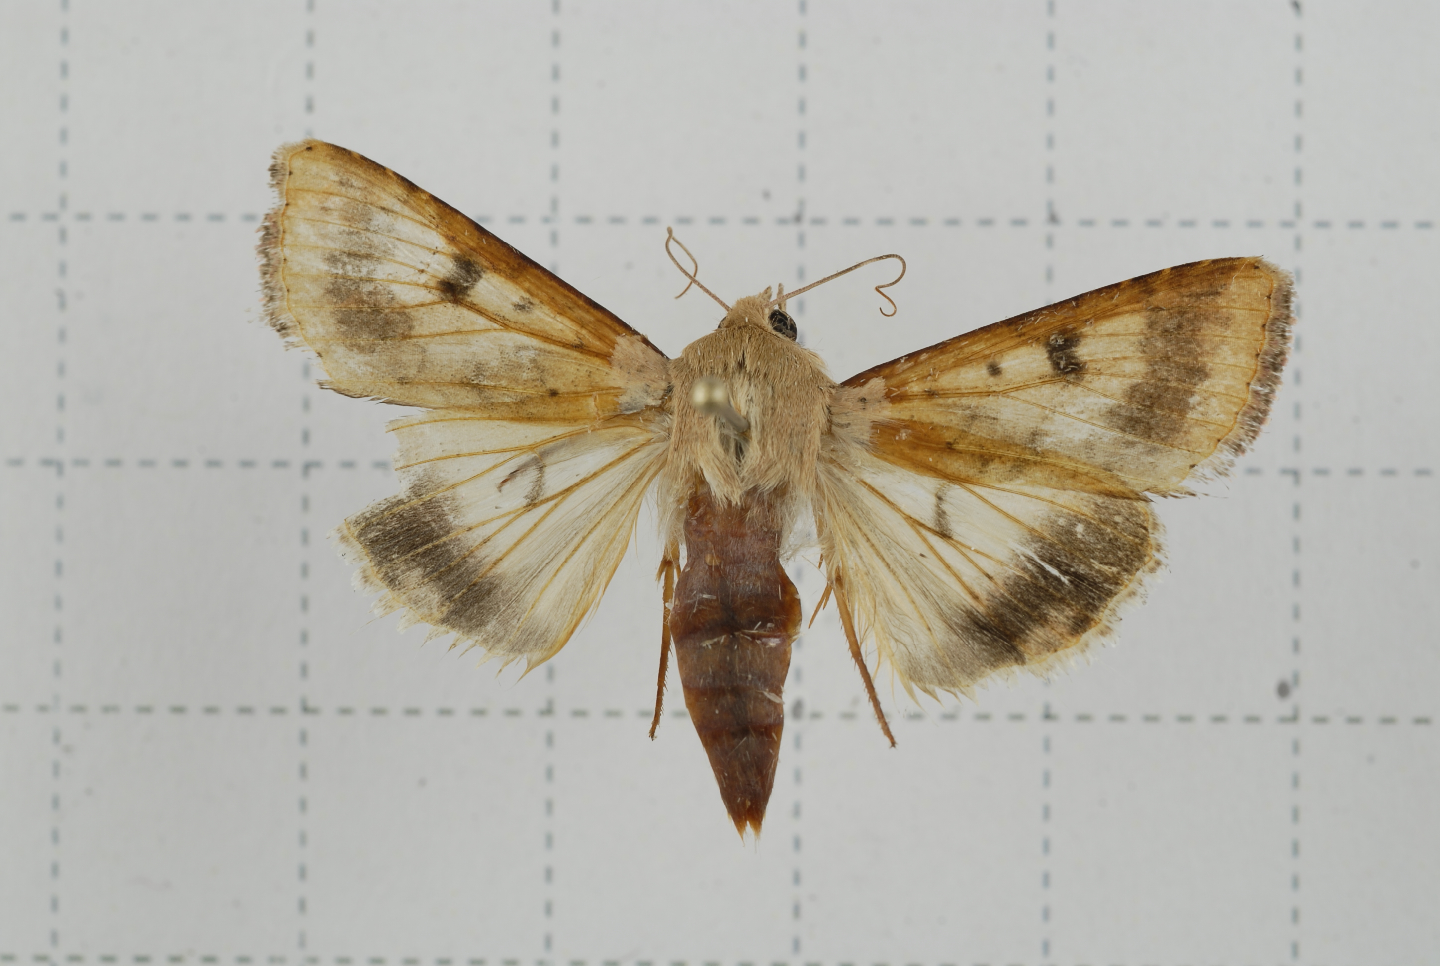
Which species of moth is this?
Helicoverpa armigera
